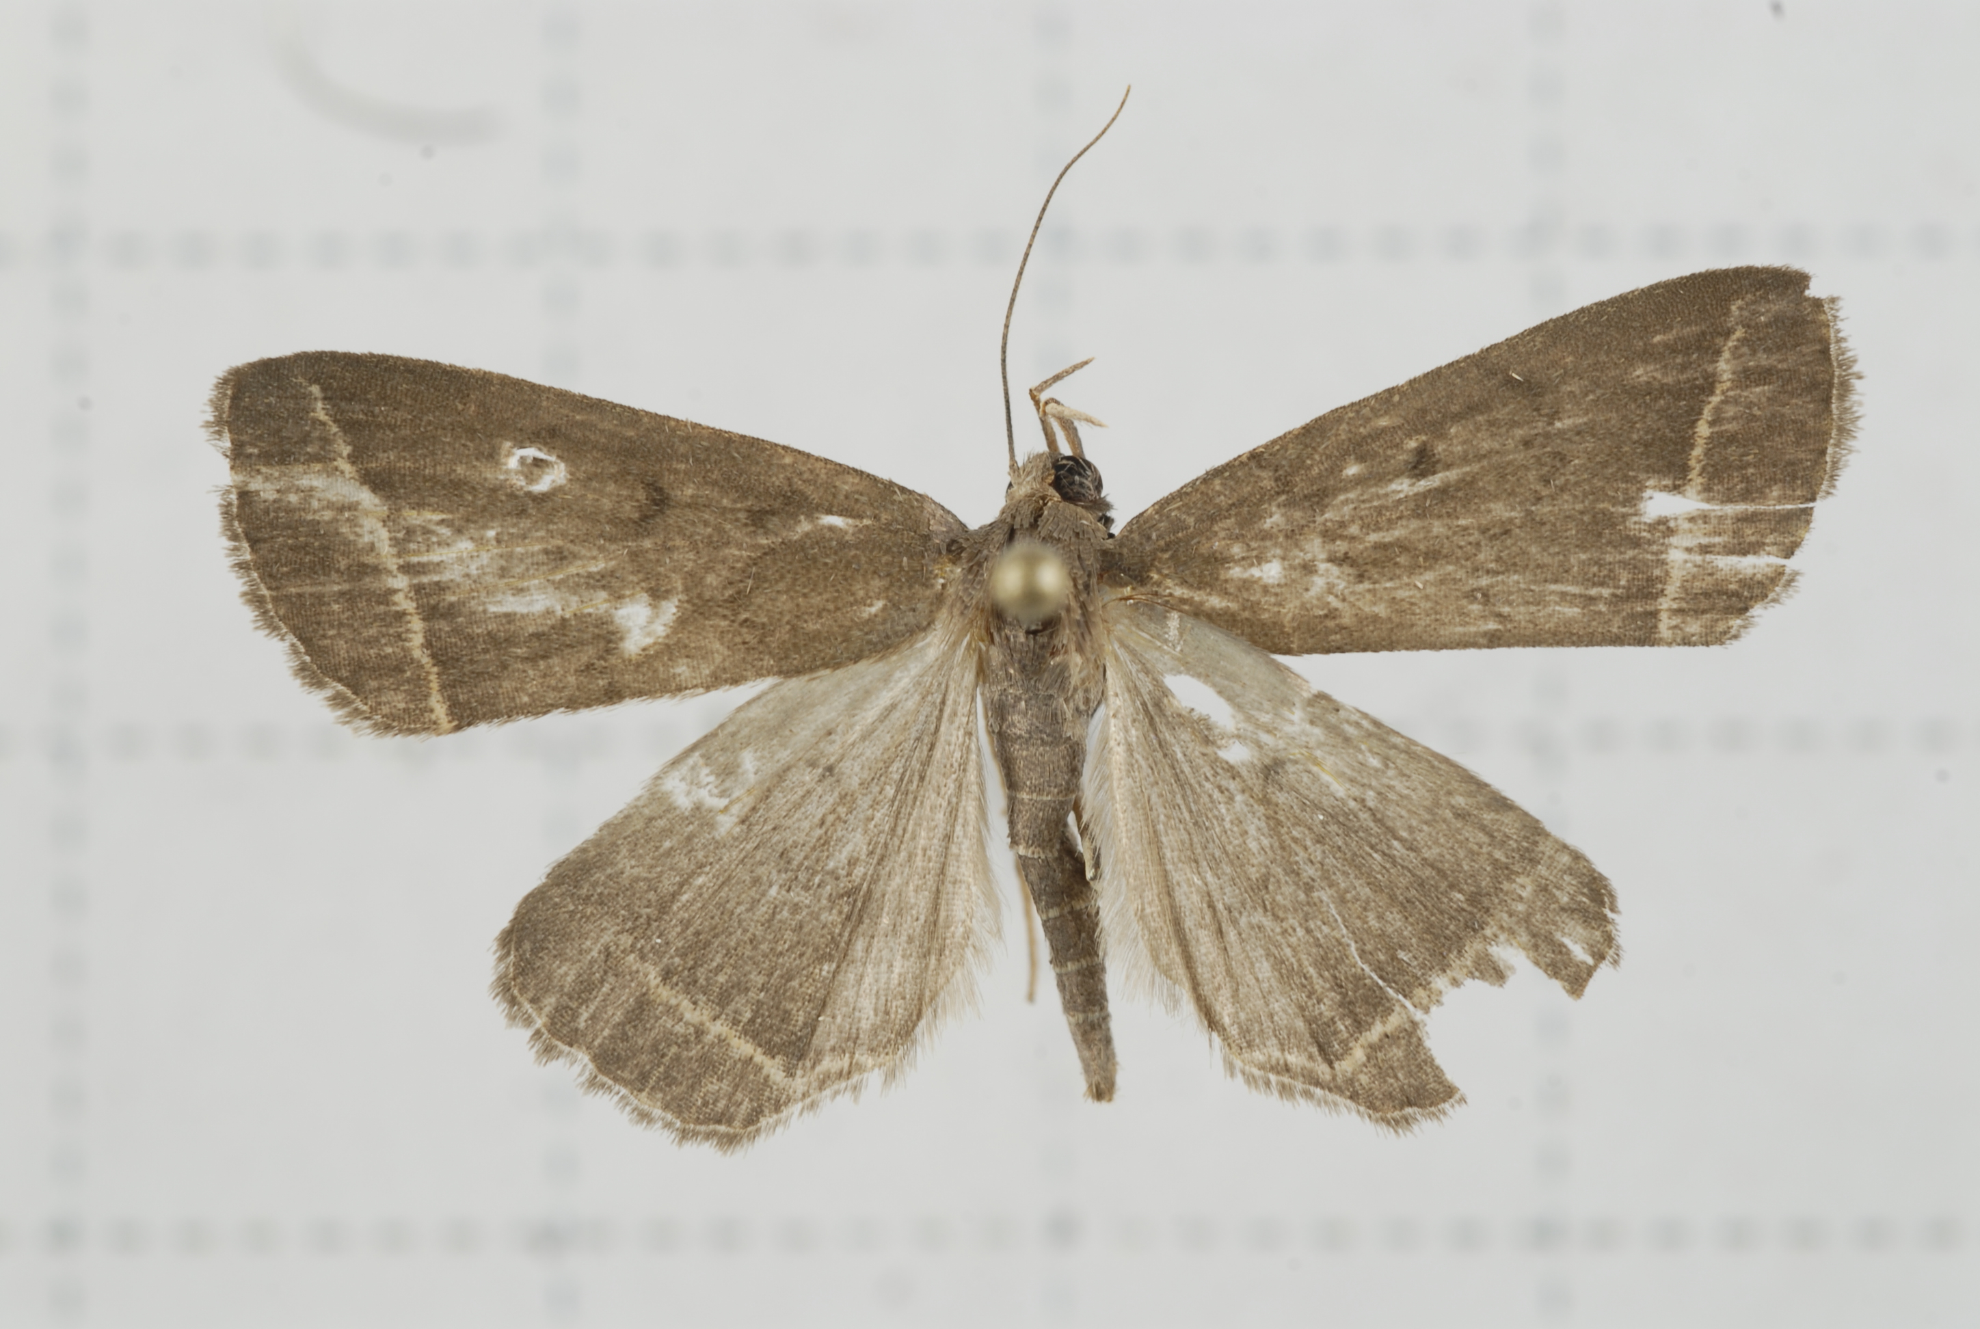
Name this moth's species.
Simplicia niphona
